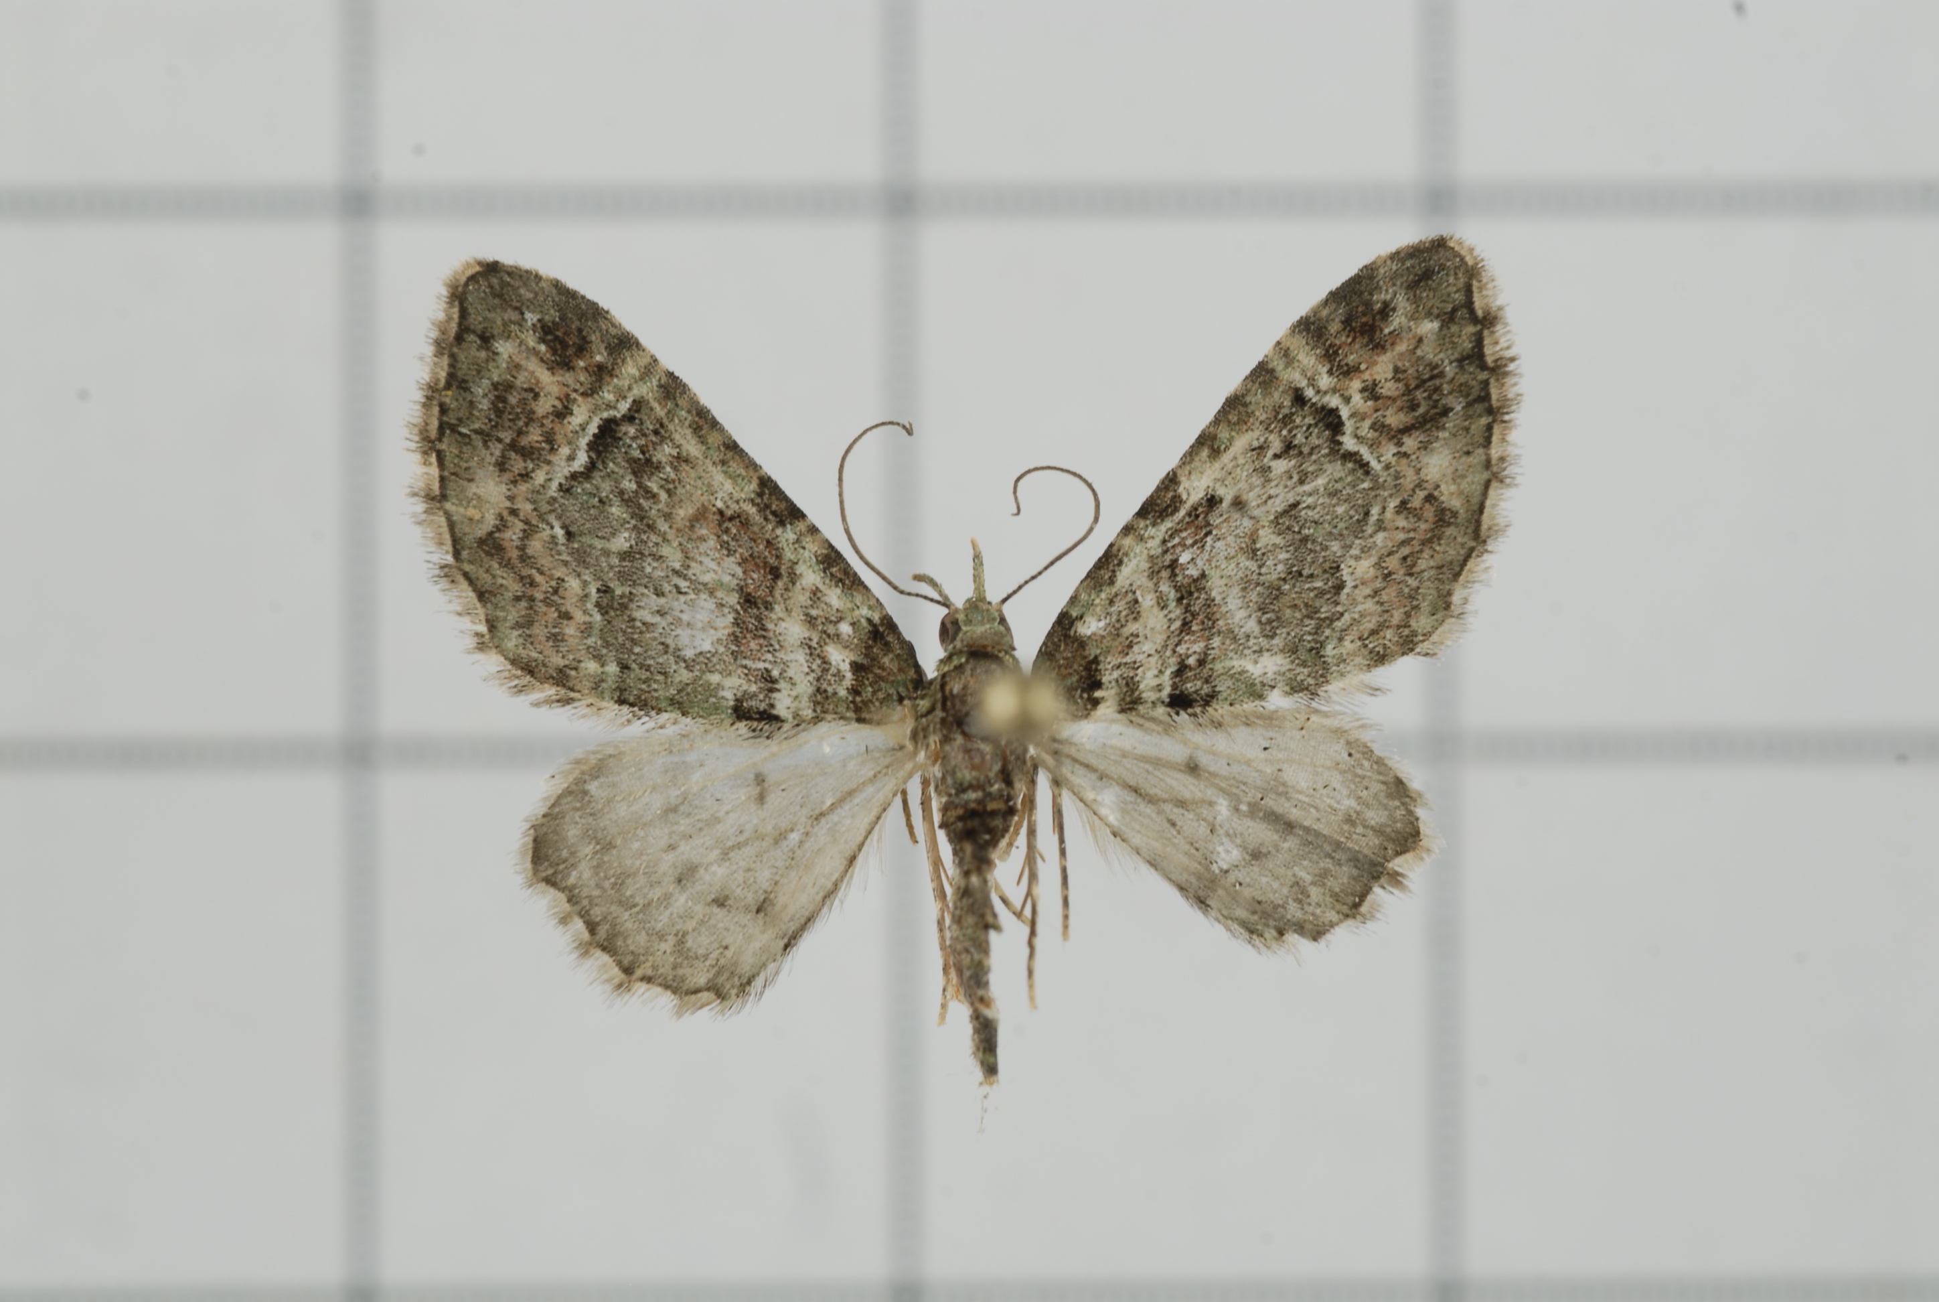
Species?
Syncosmia bicornuta bicornuta
